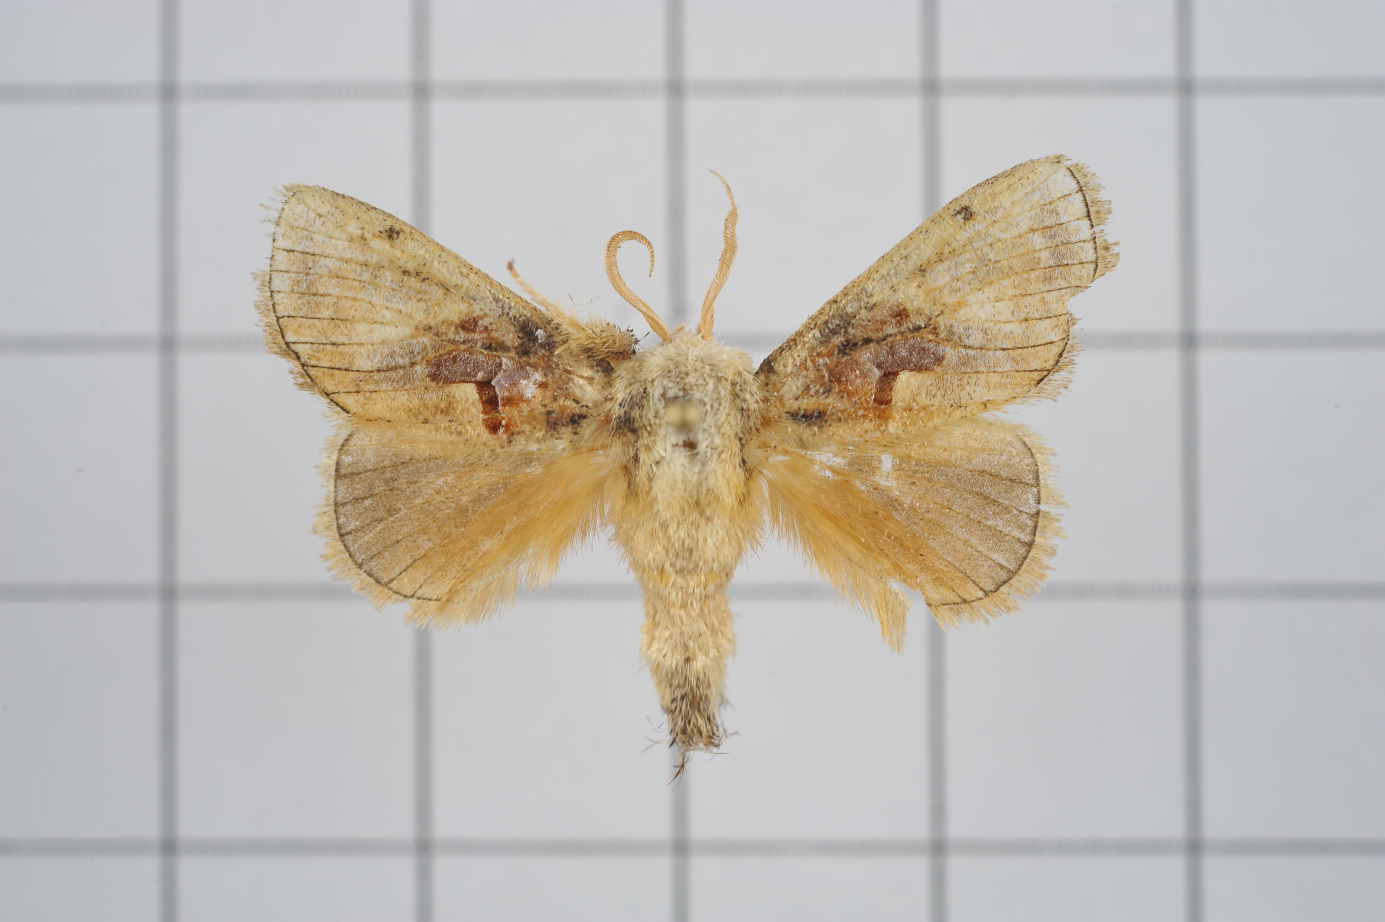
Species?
Chalcoscelides castaneipars
